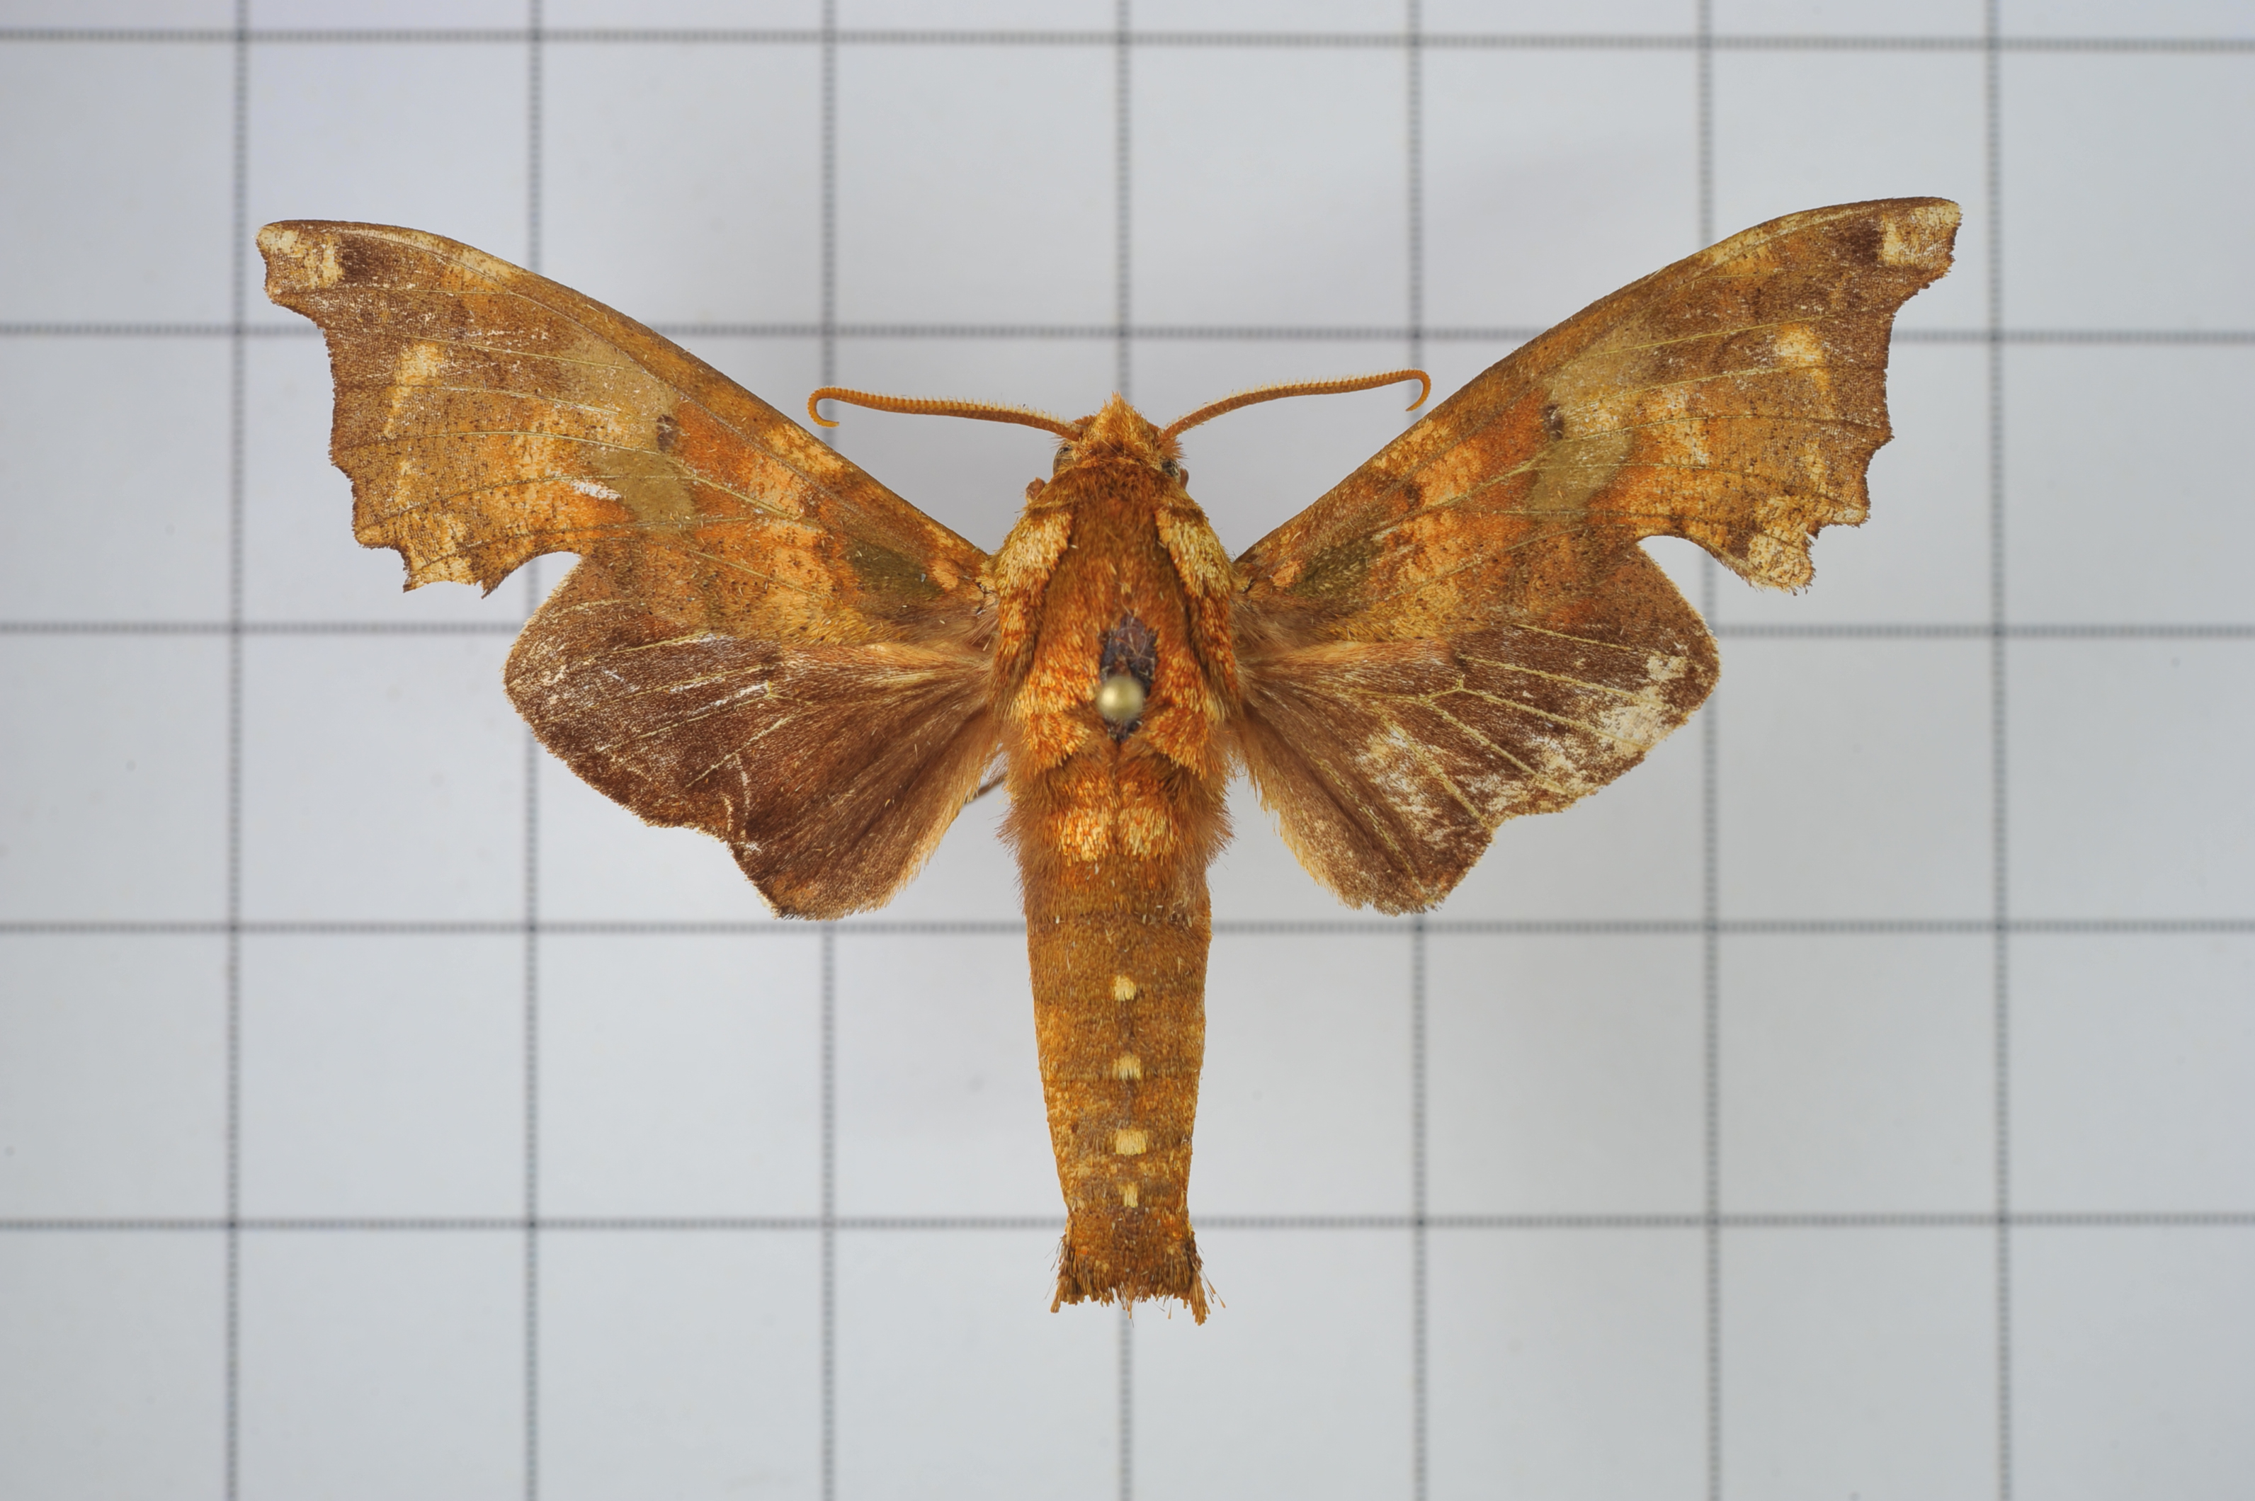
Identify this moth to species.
Smerinthulus mirabilis mirabilis
